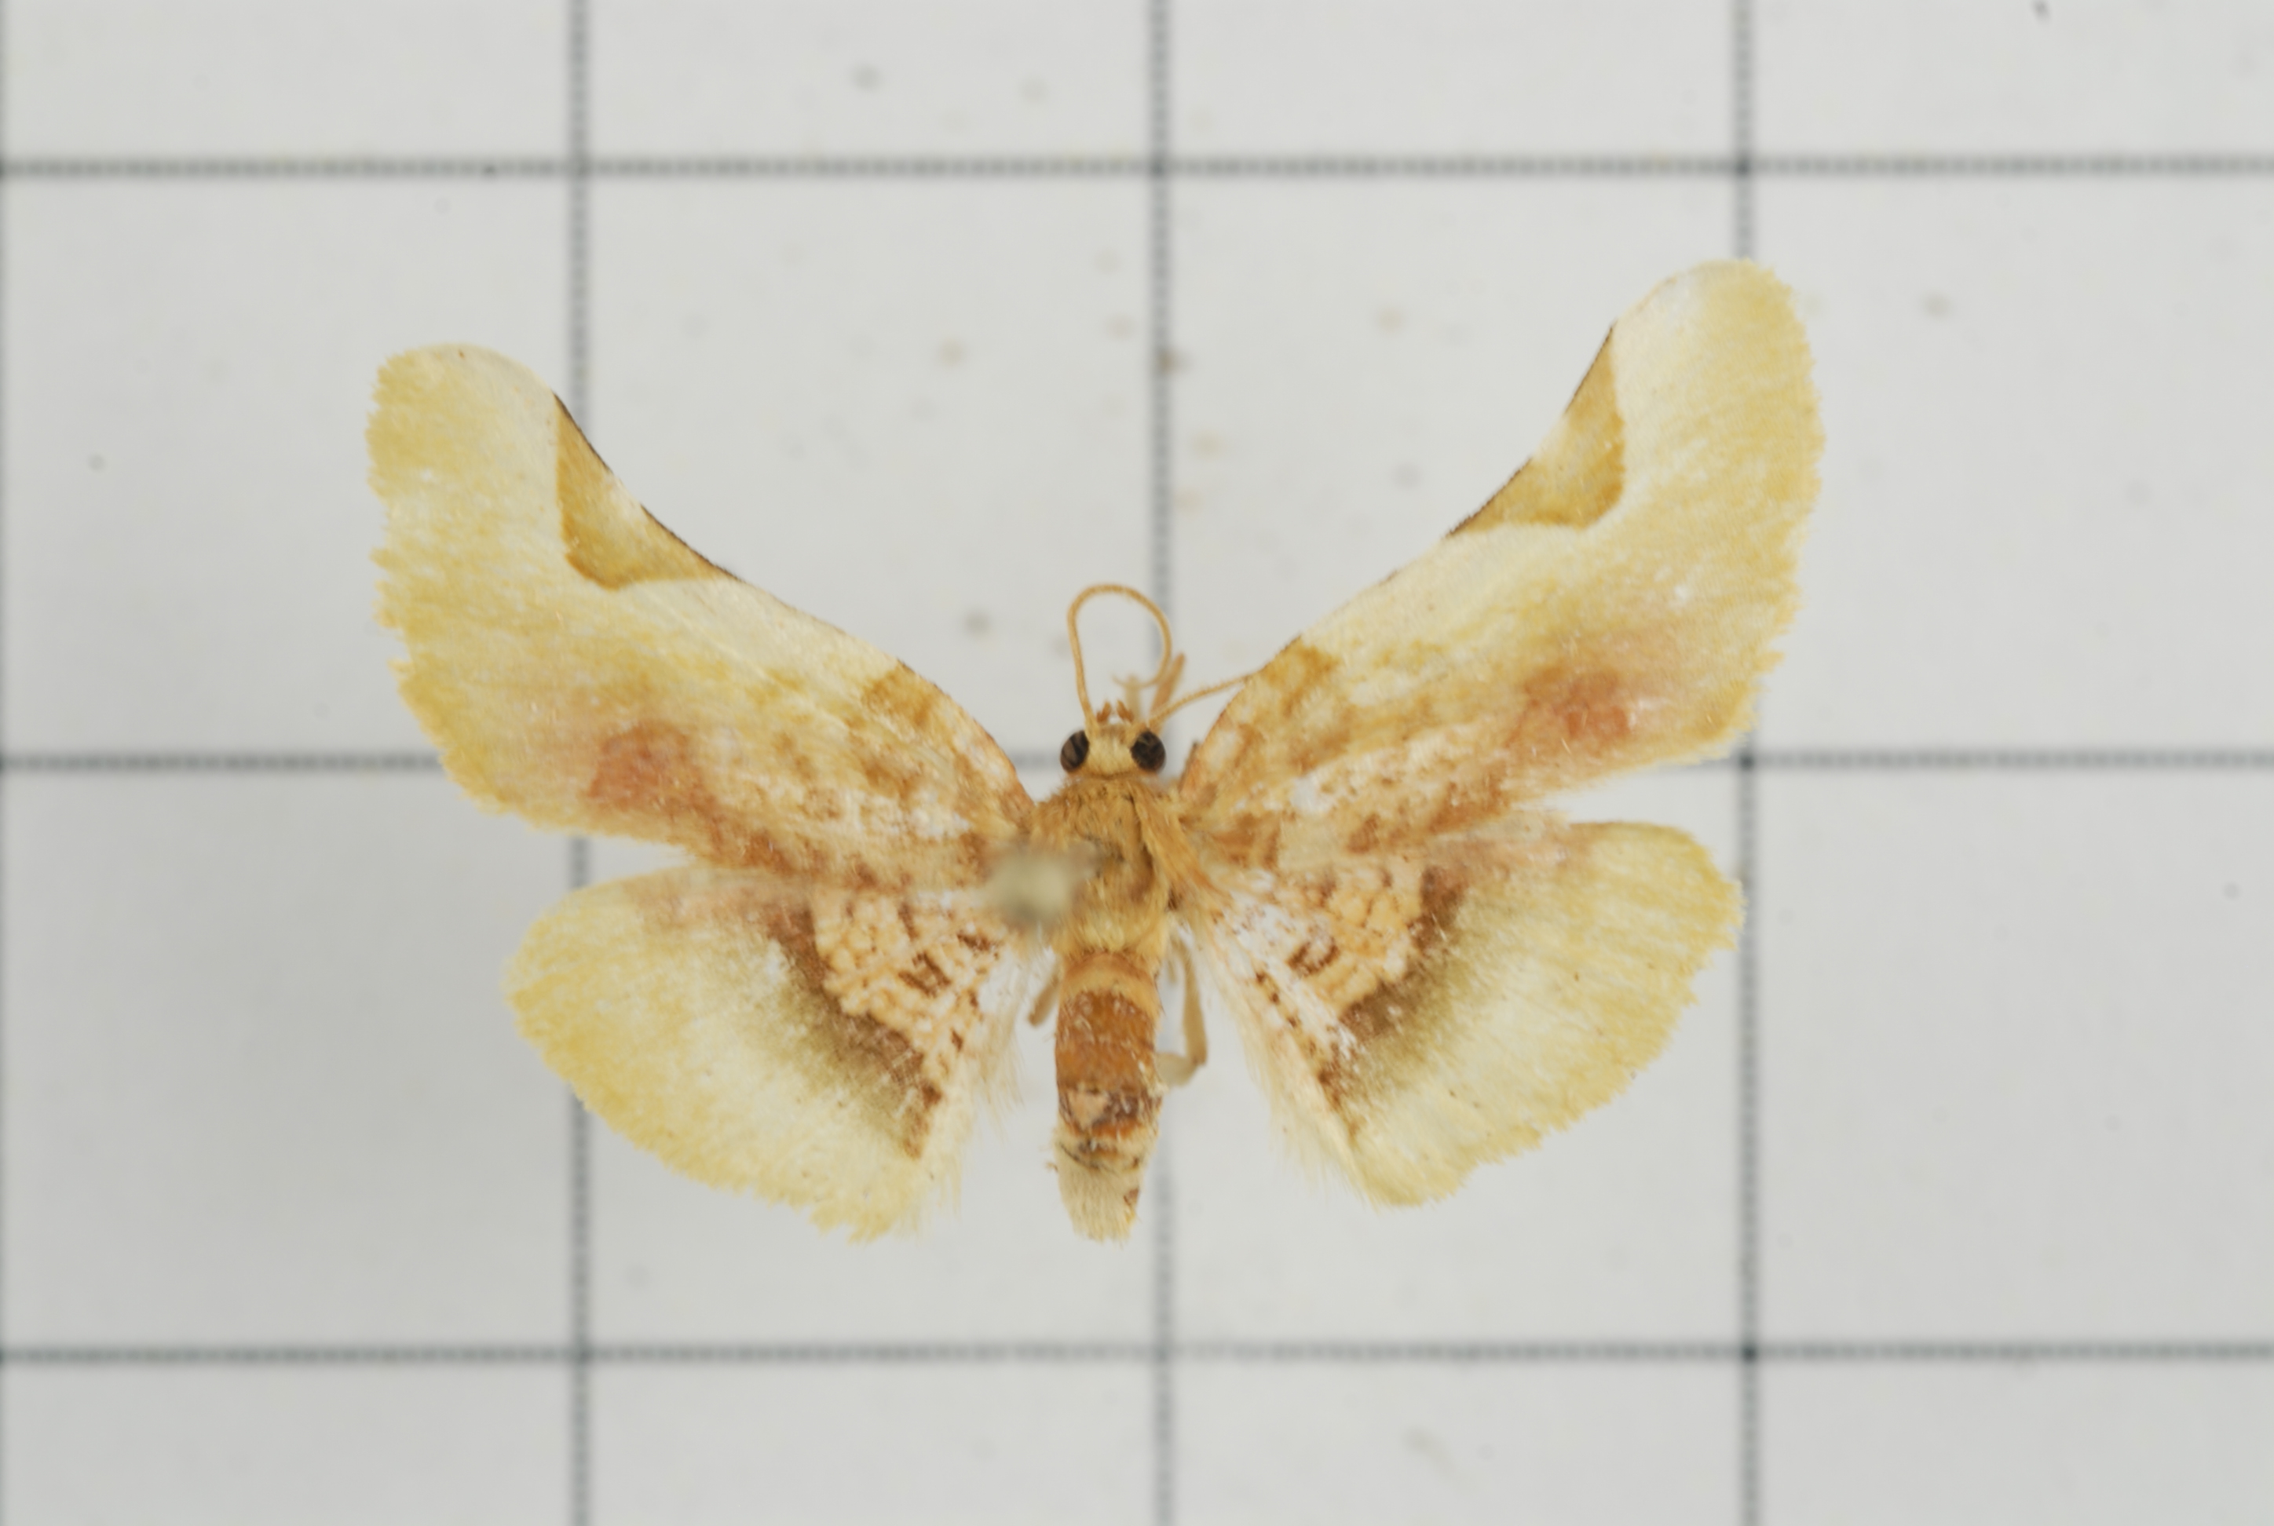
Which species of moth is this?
Pyrinioides sinuosus
